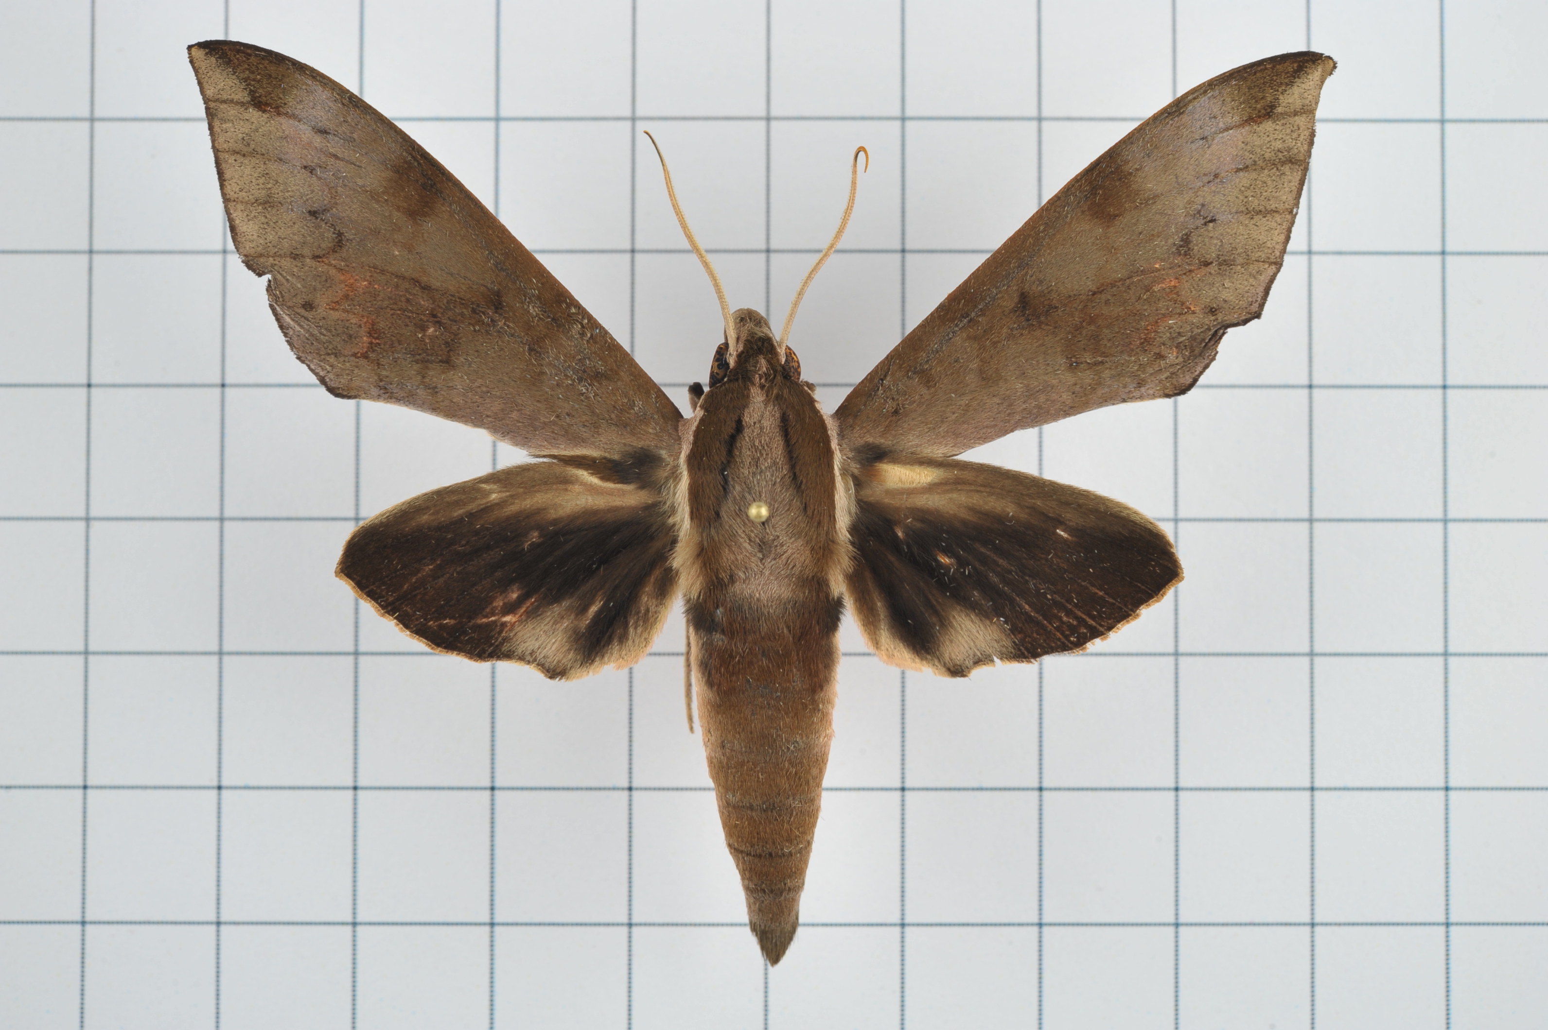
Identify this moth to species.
Acosmerycoides harterti
